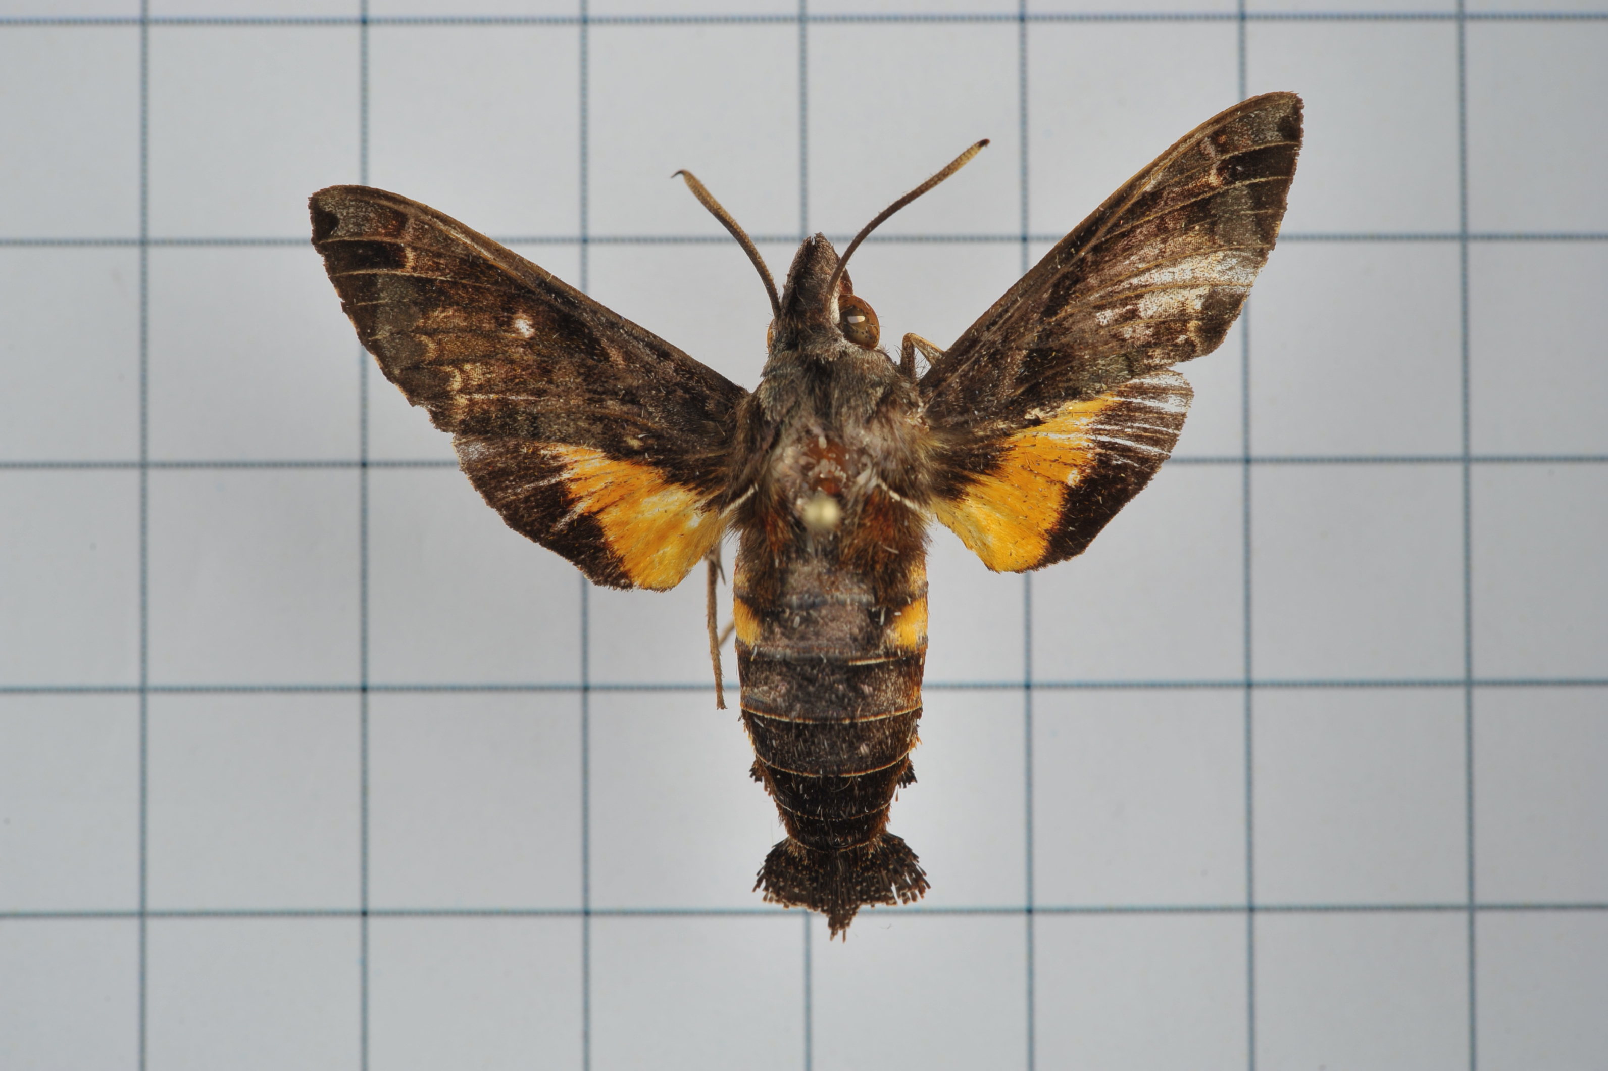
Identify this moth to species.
Macroglossum fritzei
